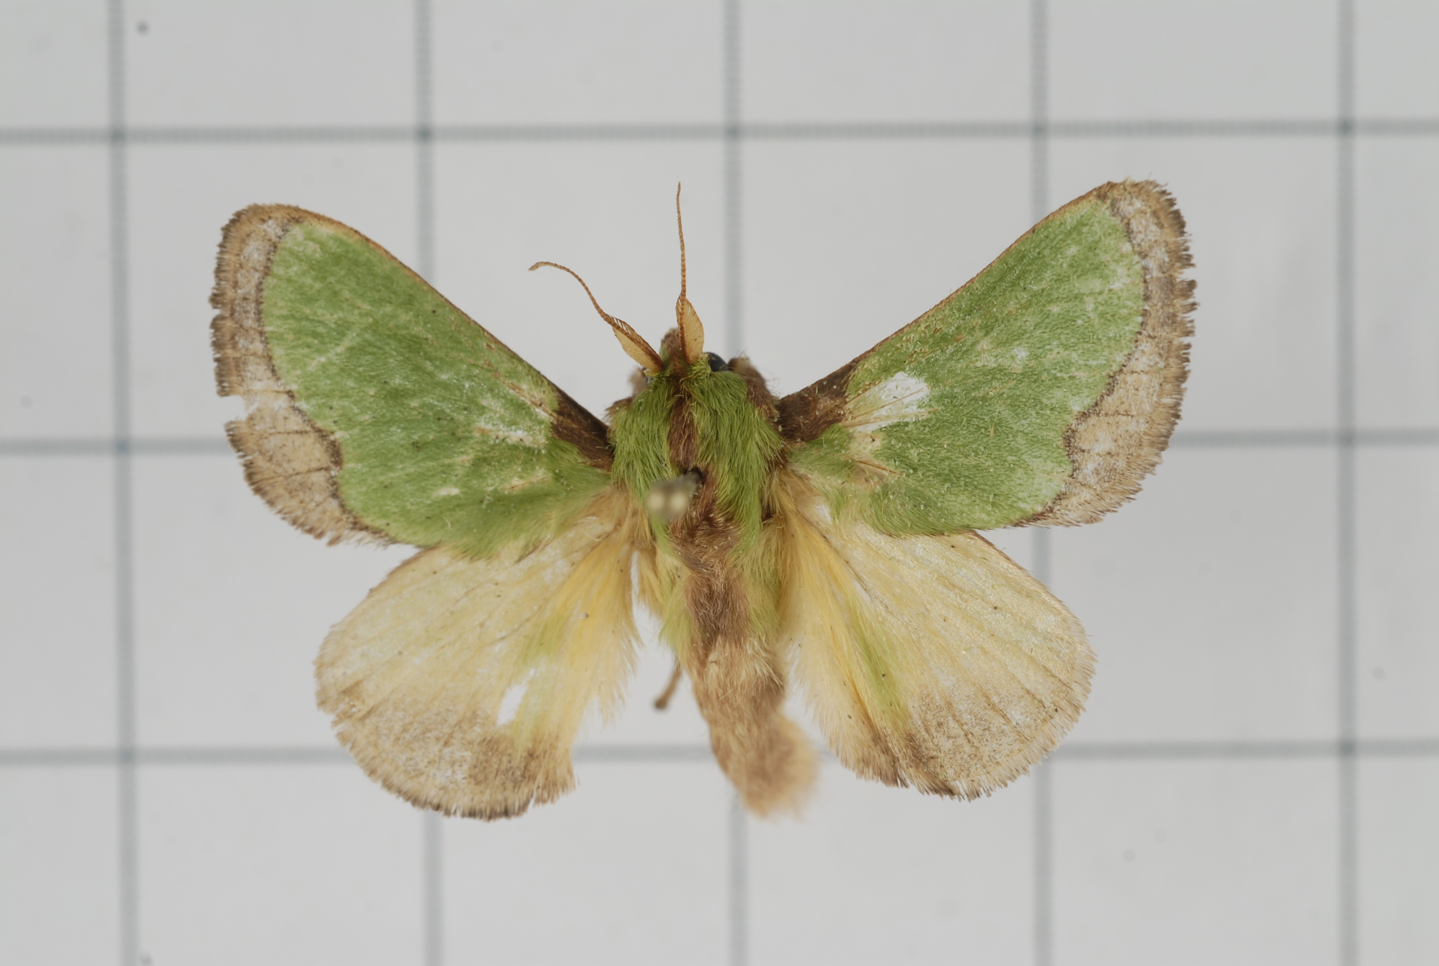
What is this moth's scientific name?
Parasa shirakii
